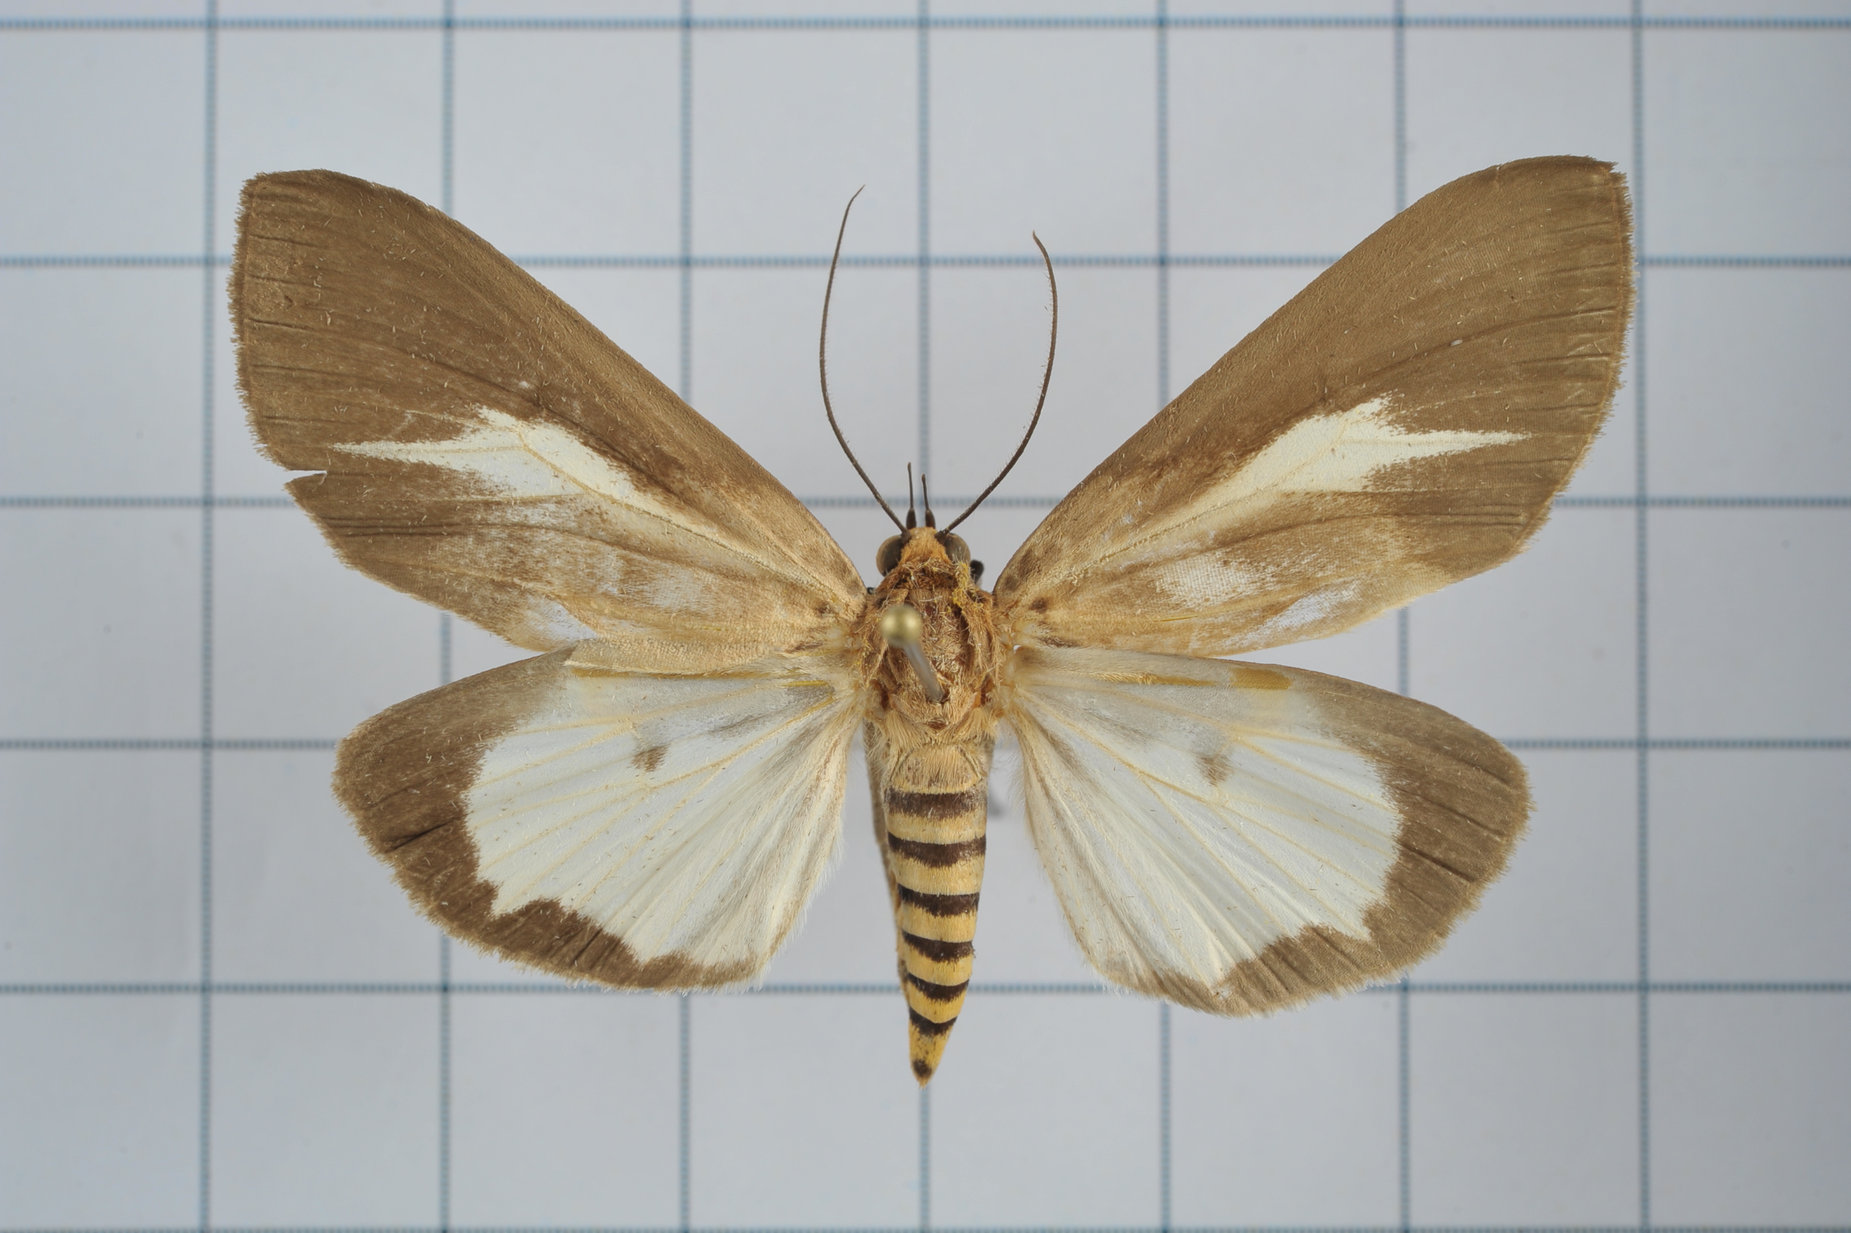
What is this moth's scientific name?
Asota heliconia zebrina
